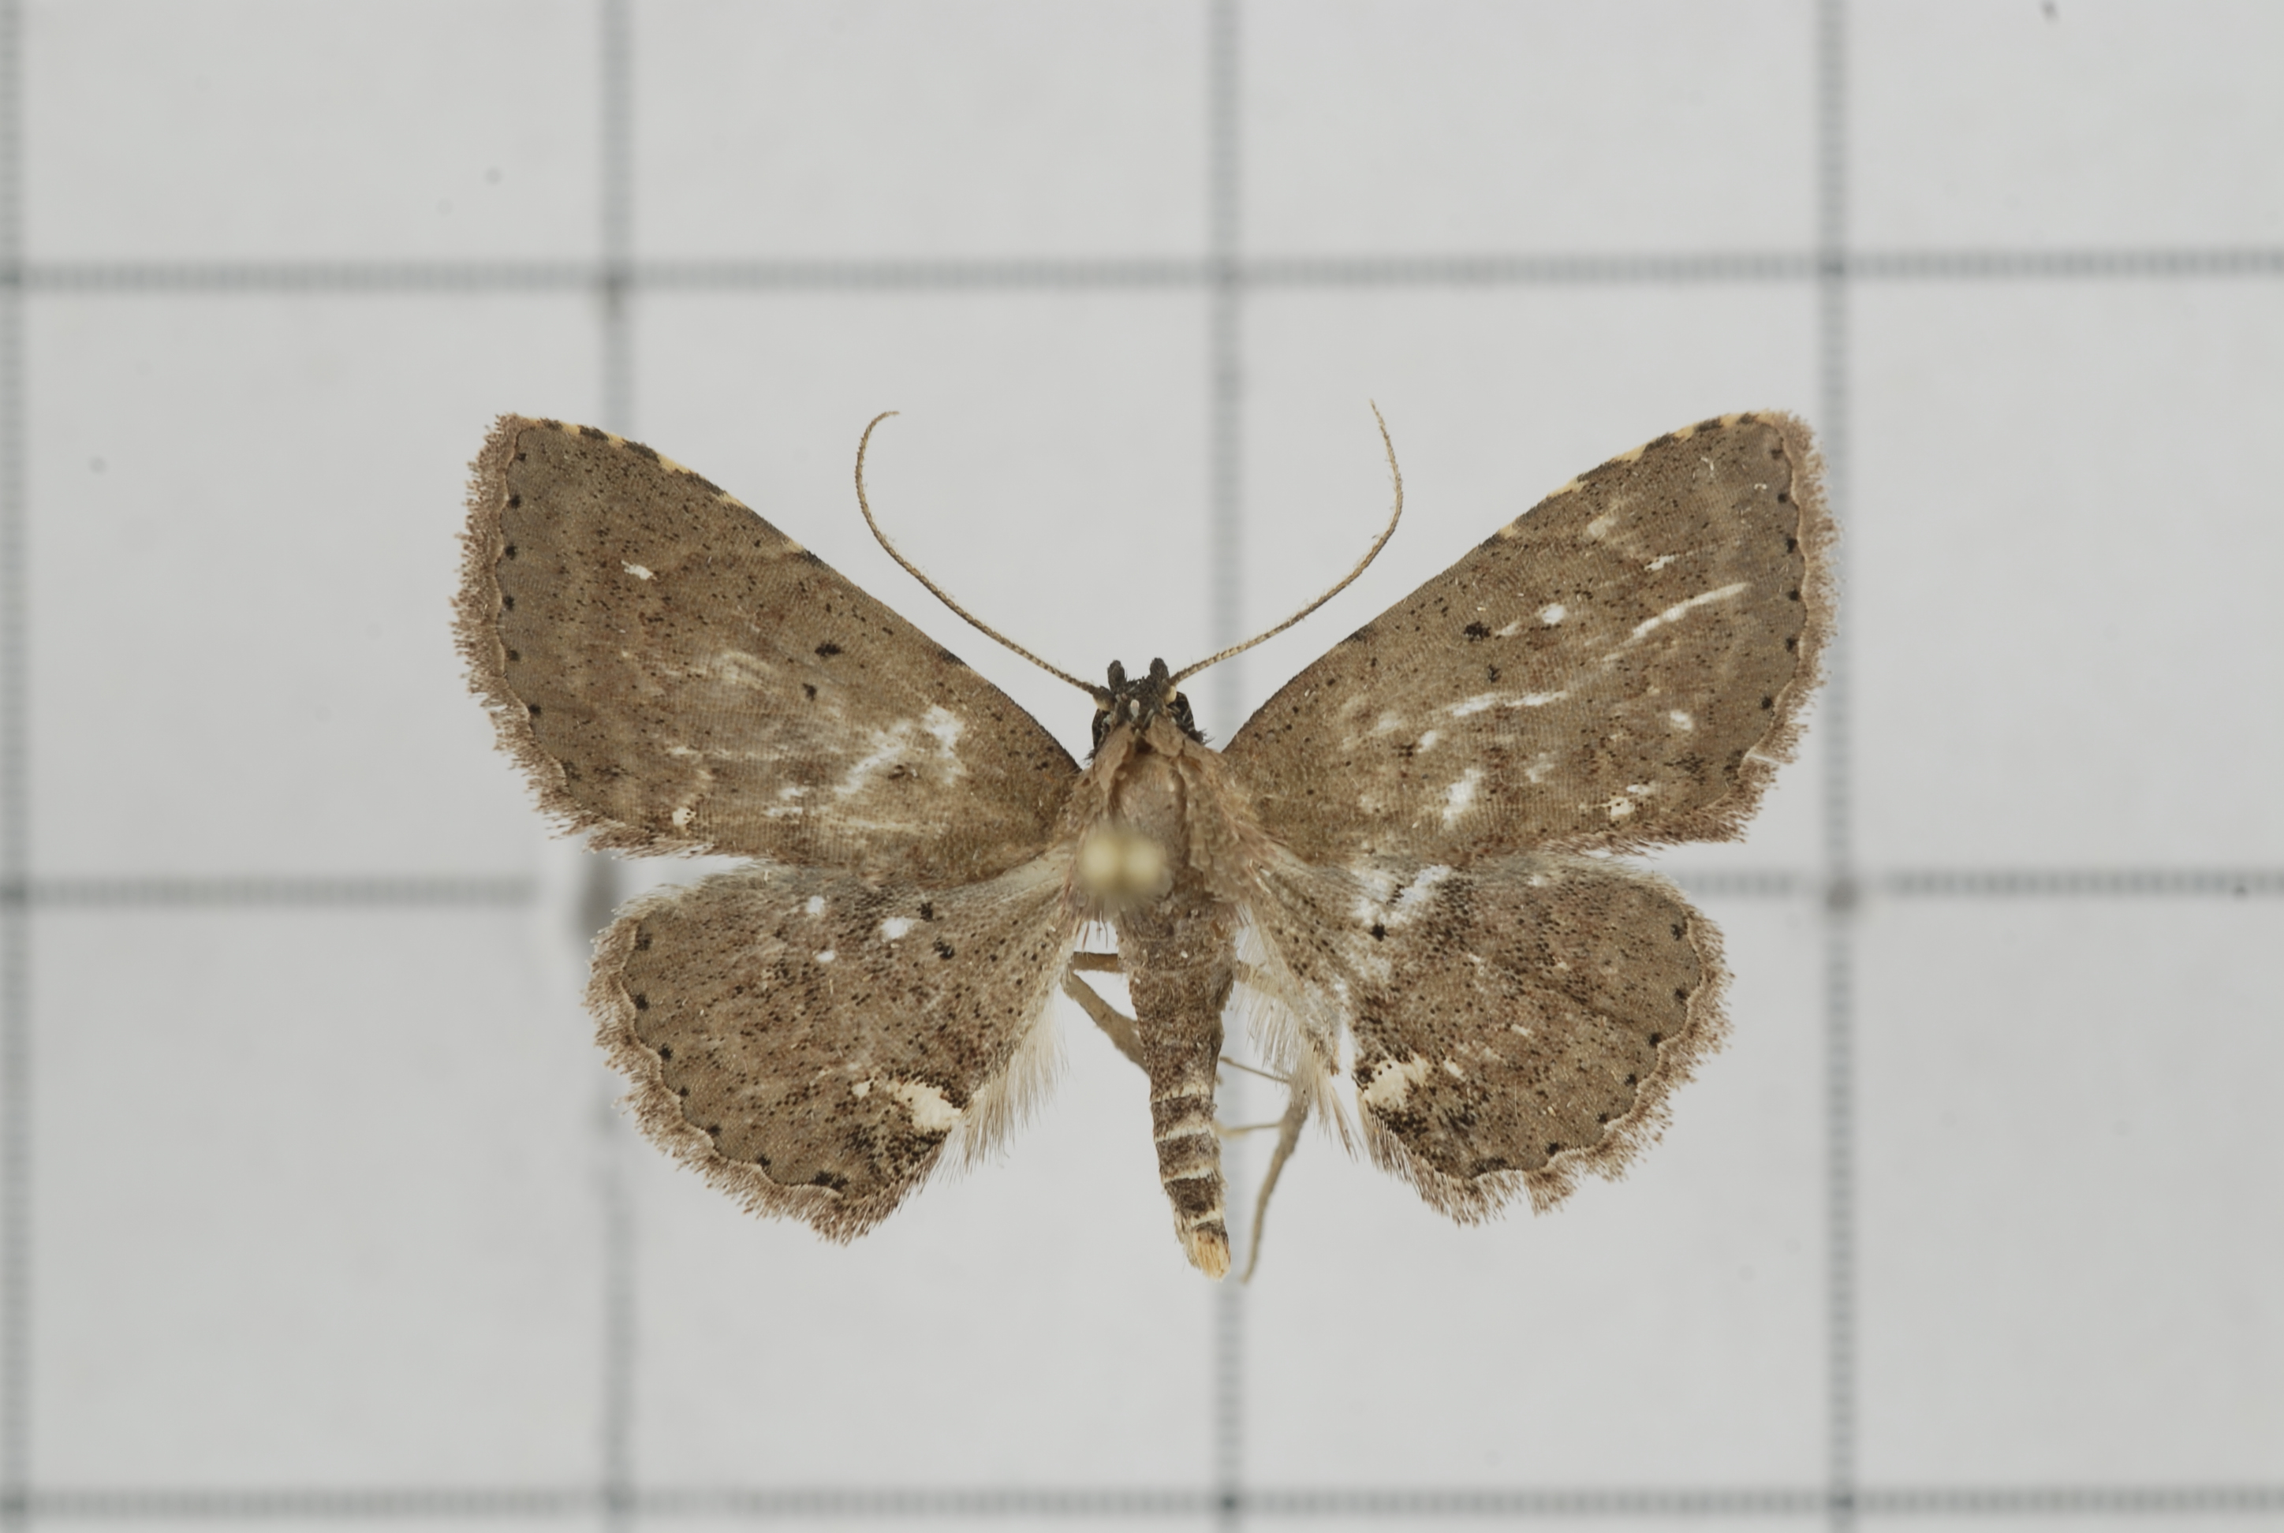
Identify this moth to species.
Nechesia albodentata
